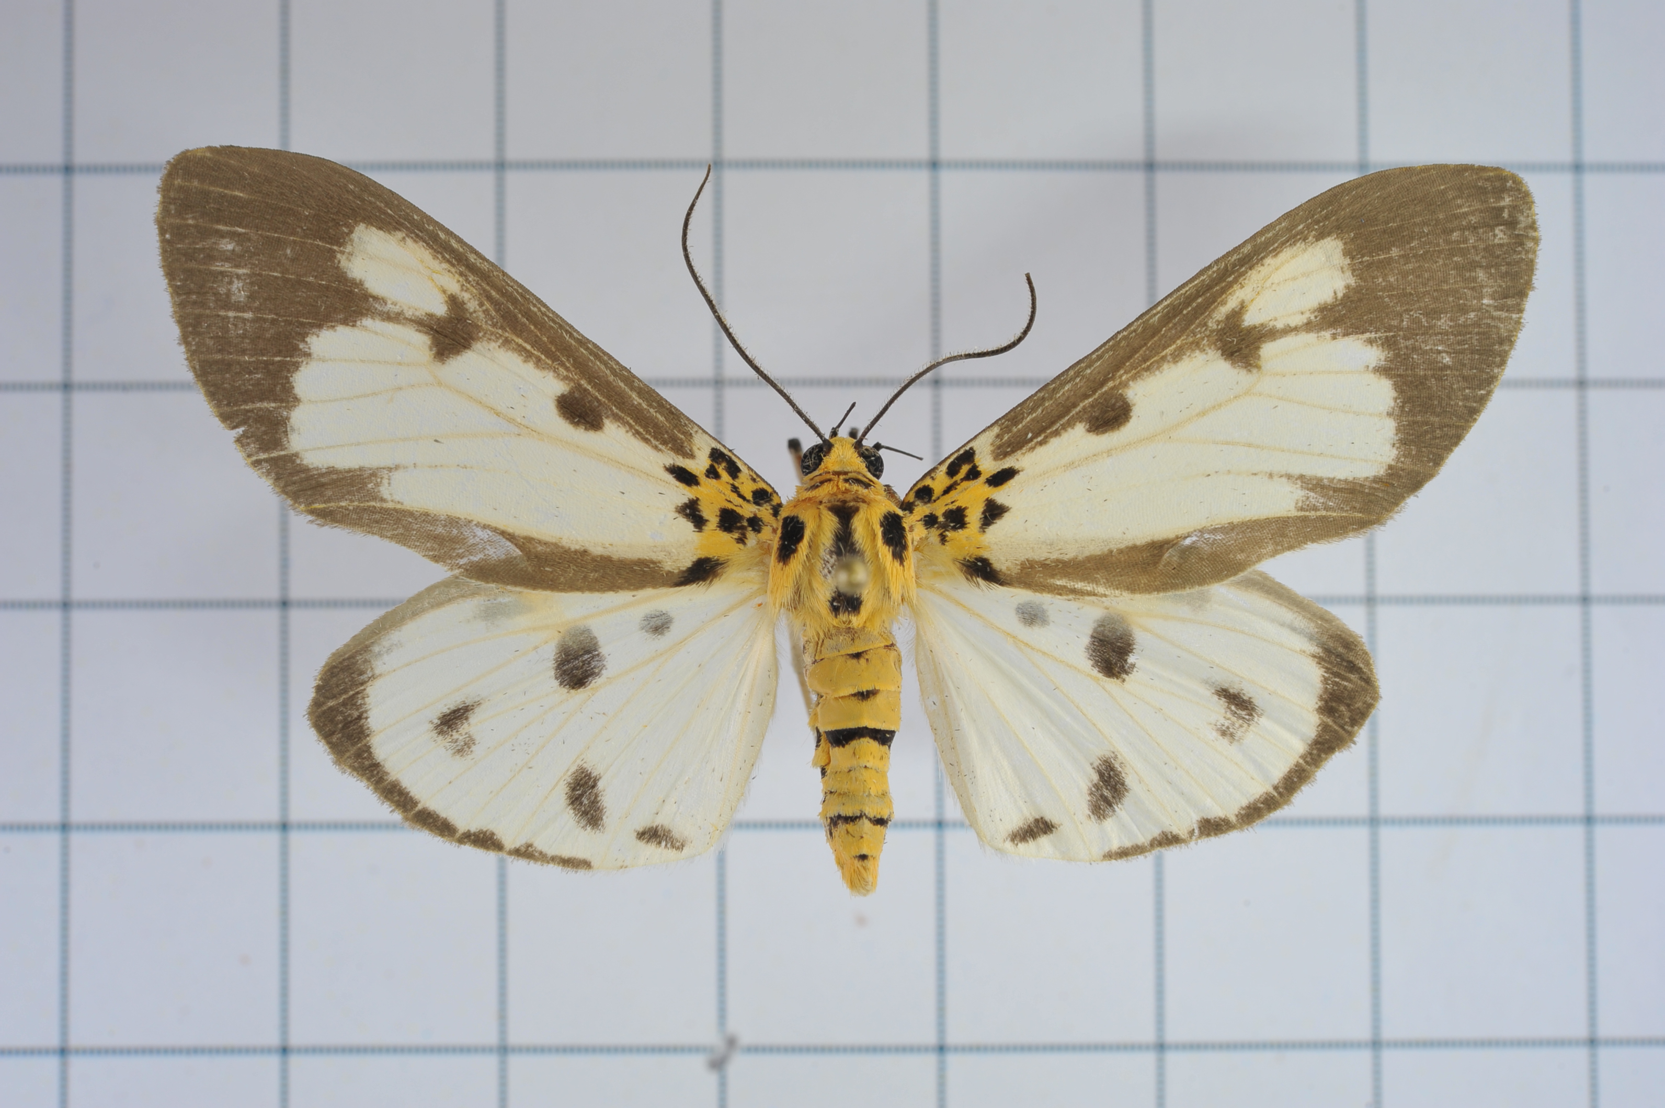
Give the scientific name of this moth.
Asota plana lacteata
